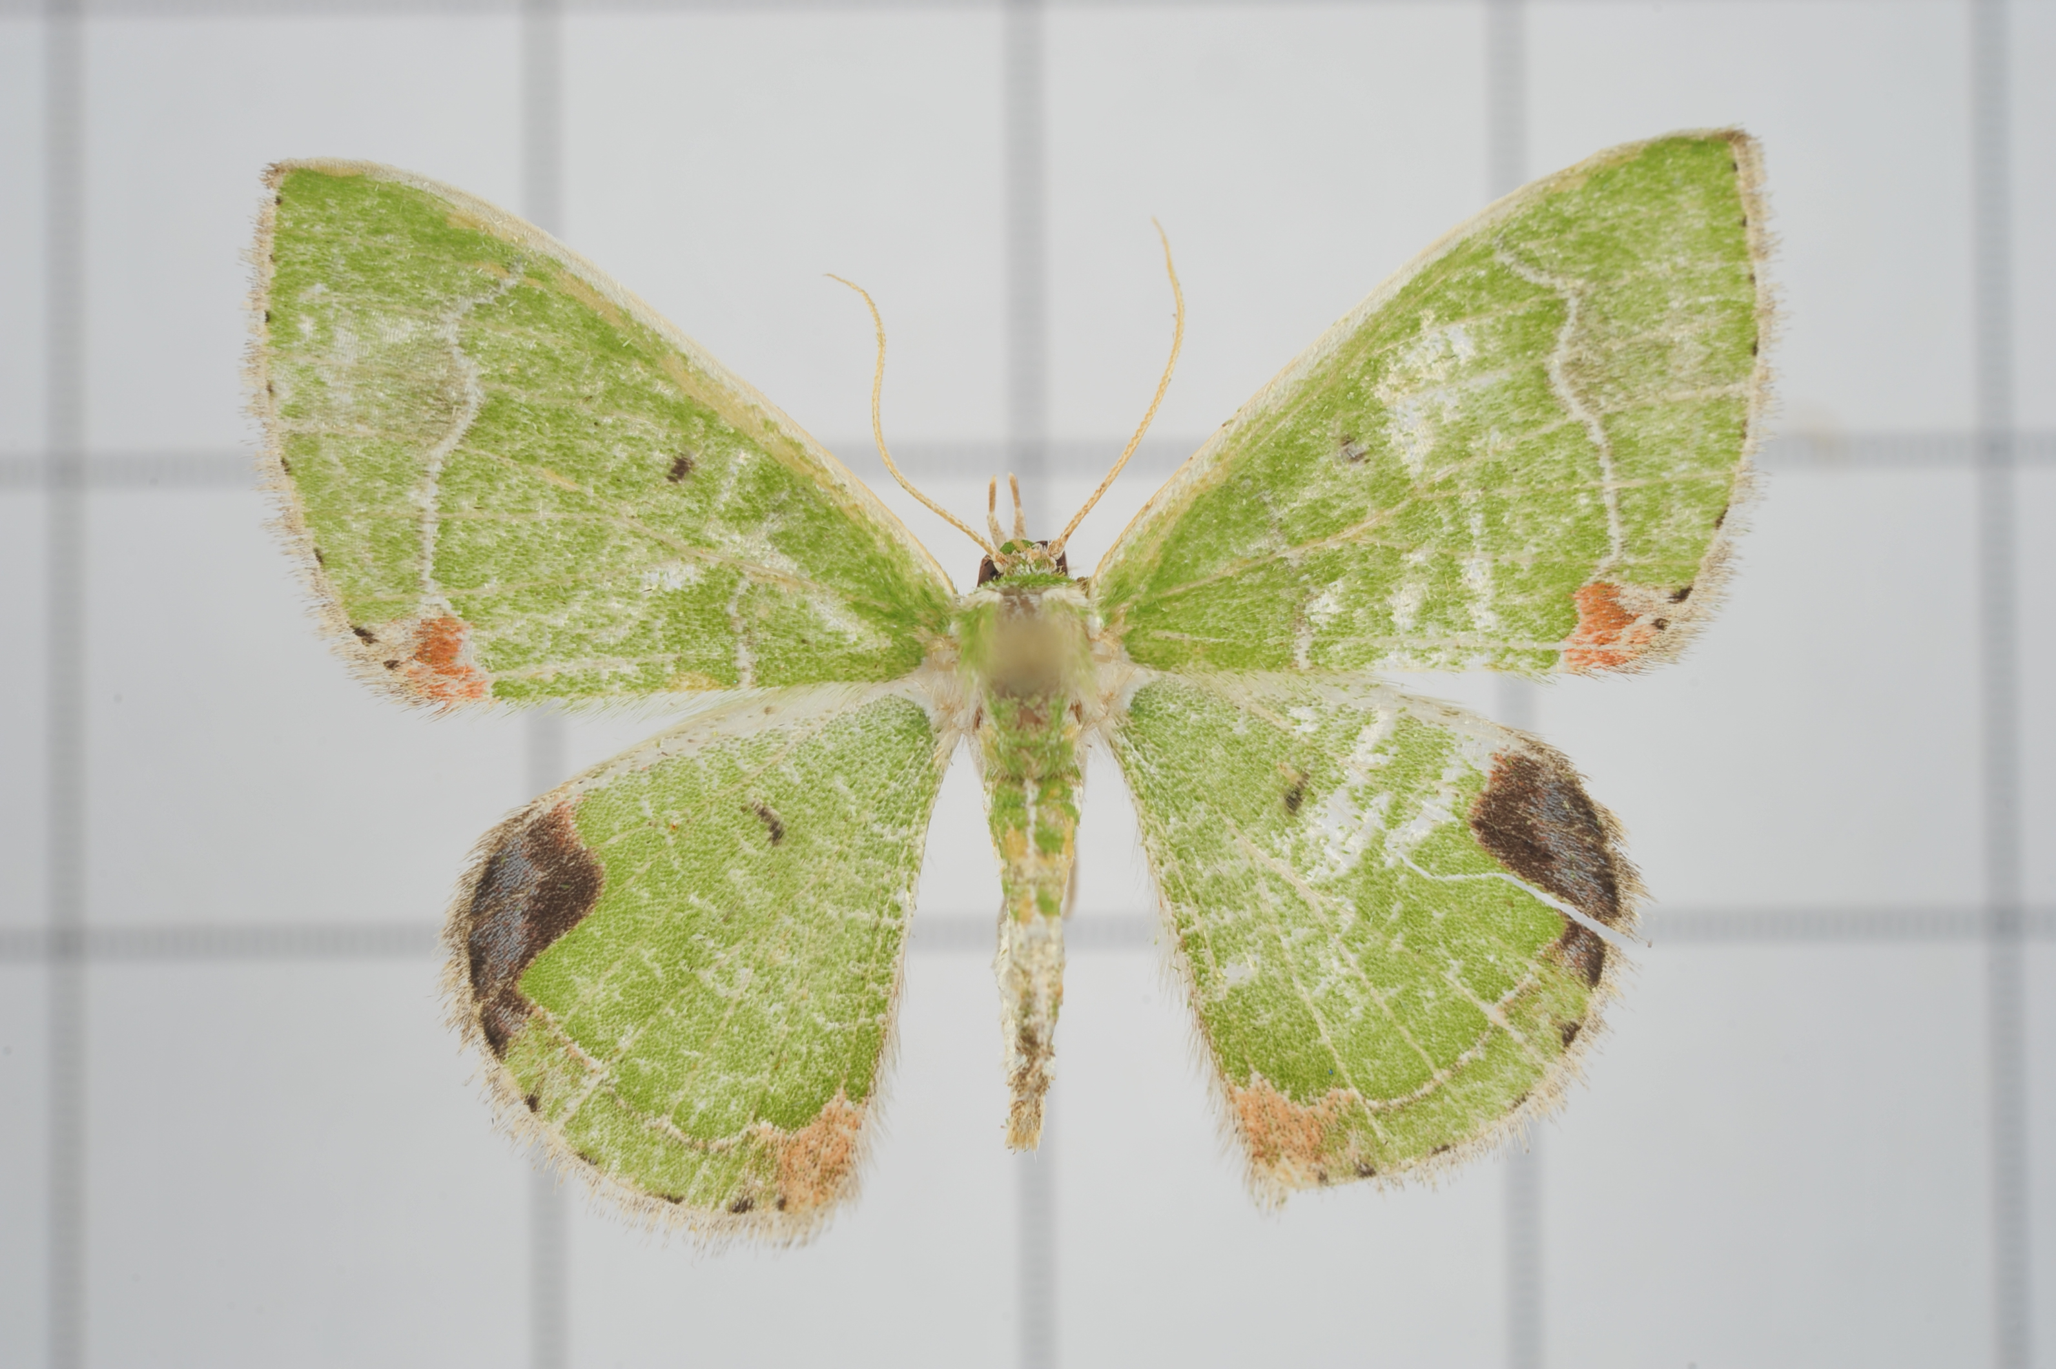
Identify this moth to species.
Comibaena subdelicata
